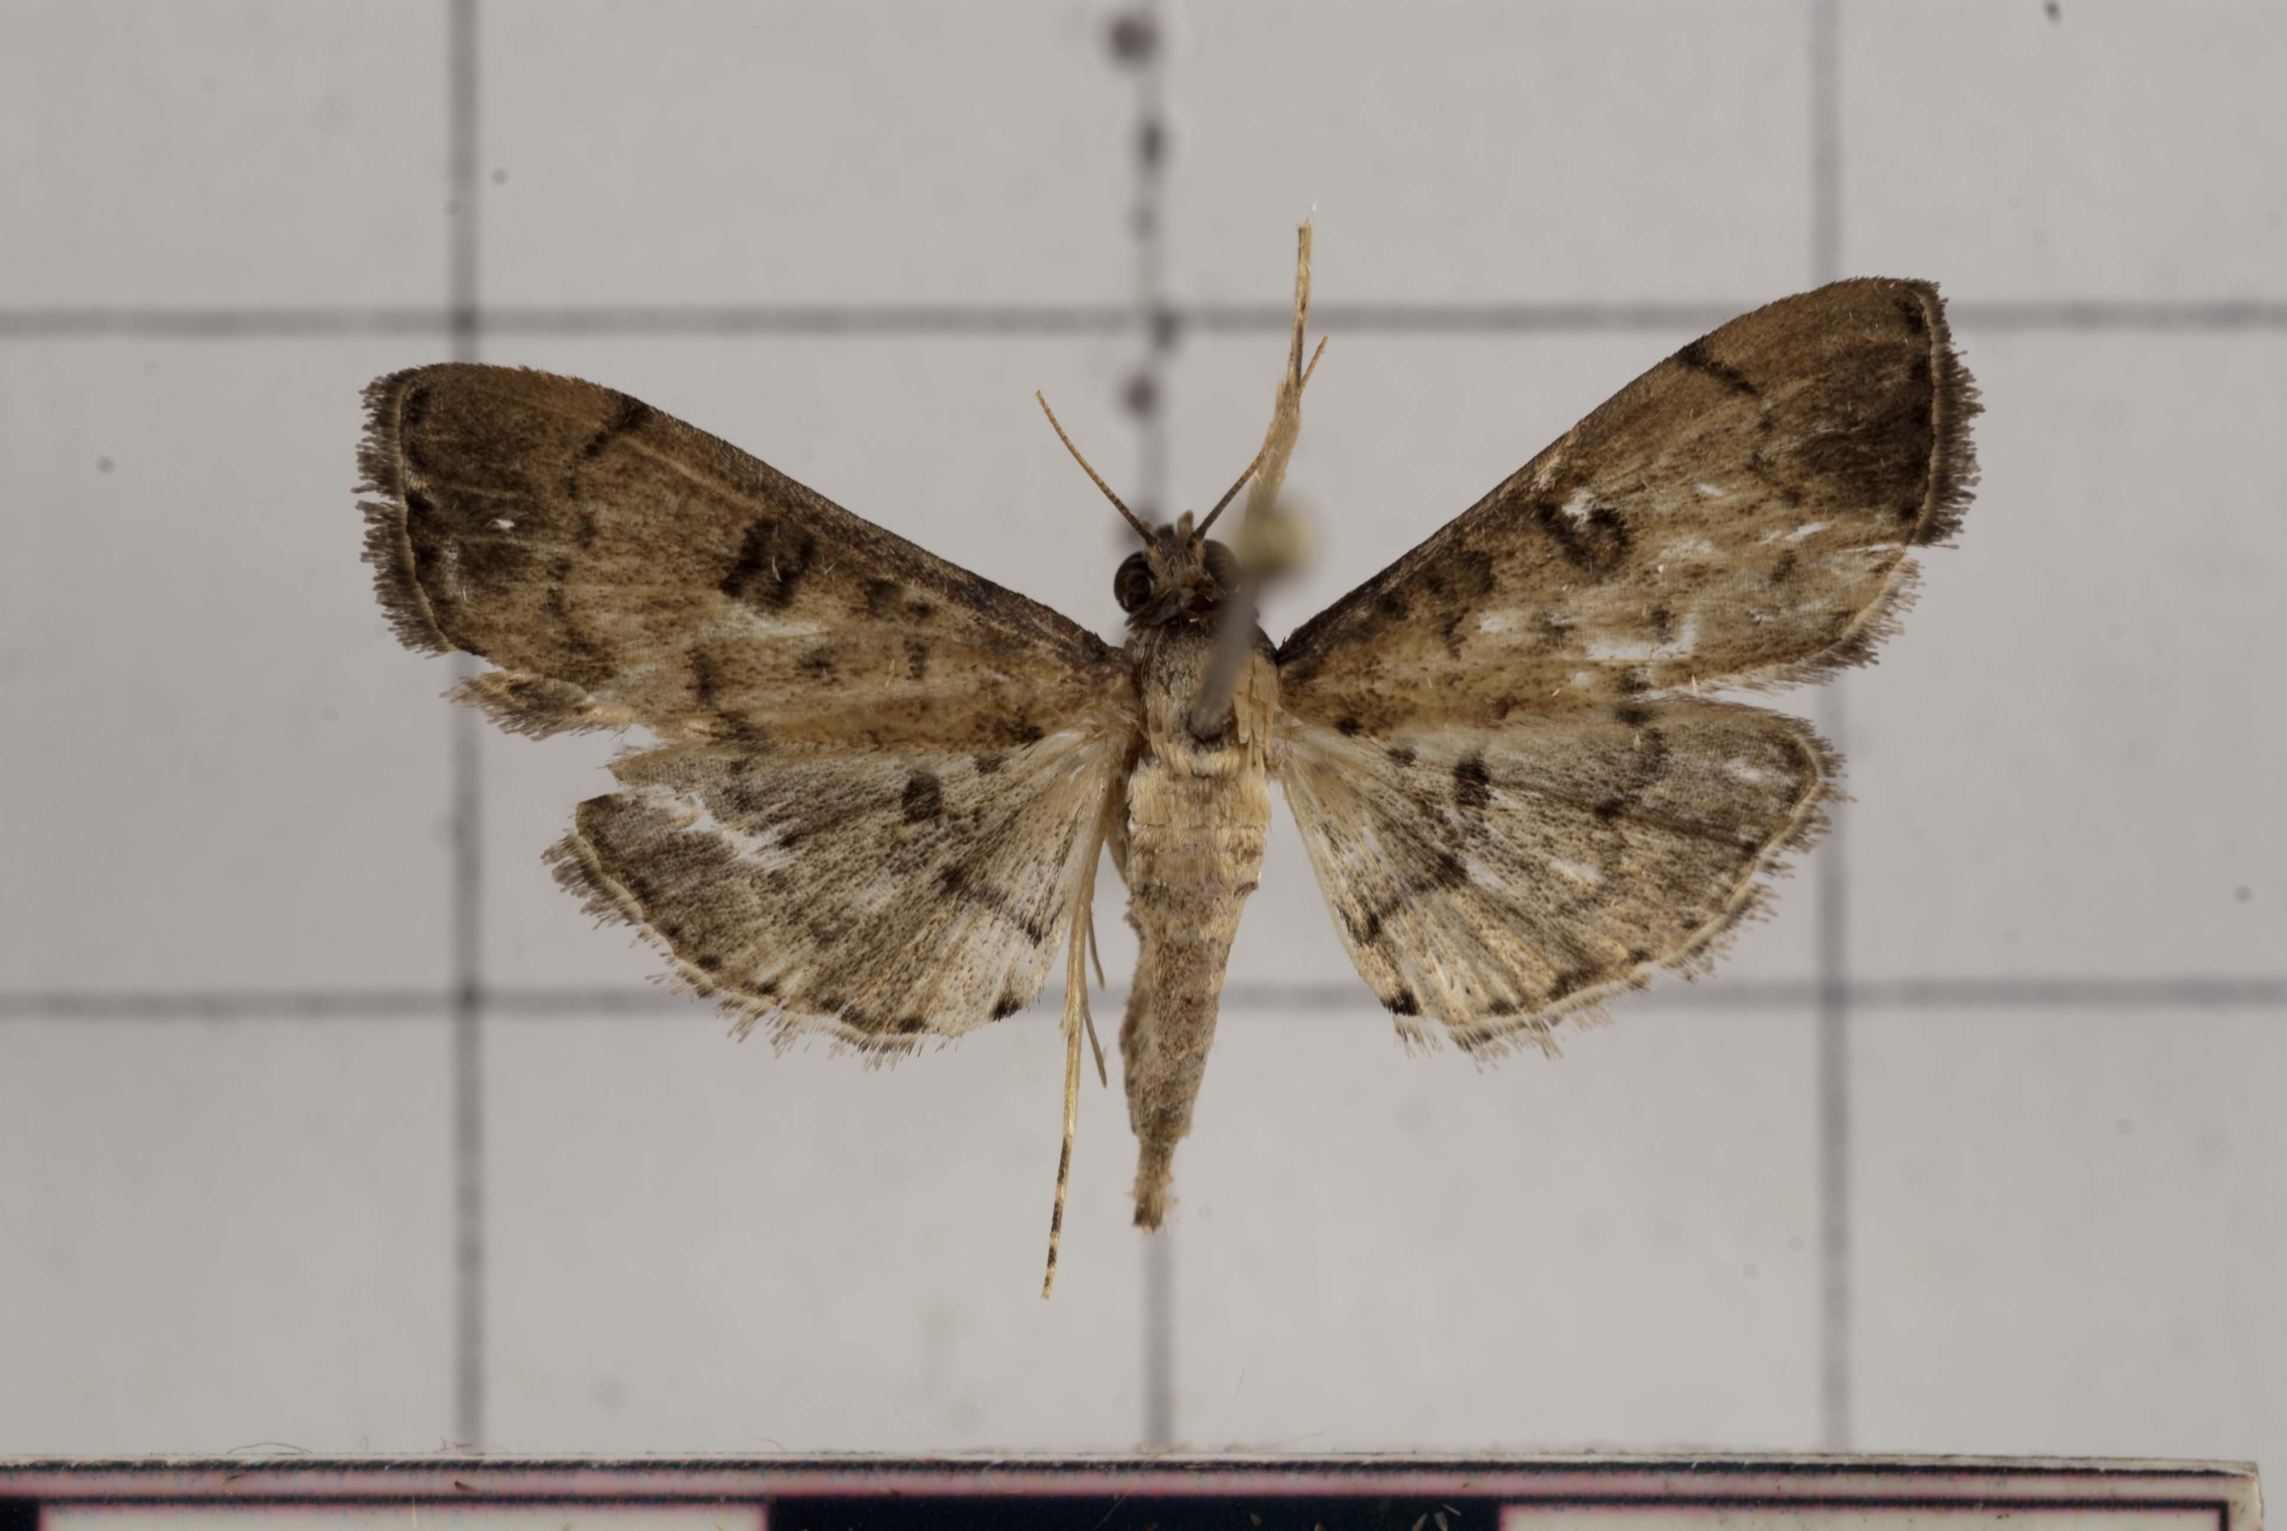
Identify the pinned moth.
Nacoleia charesalis
